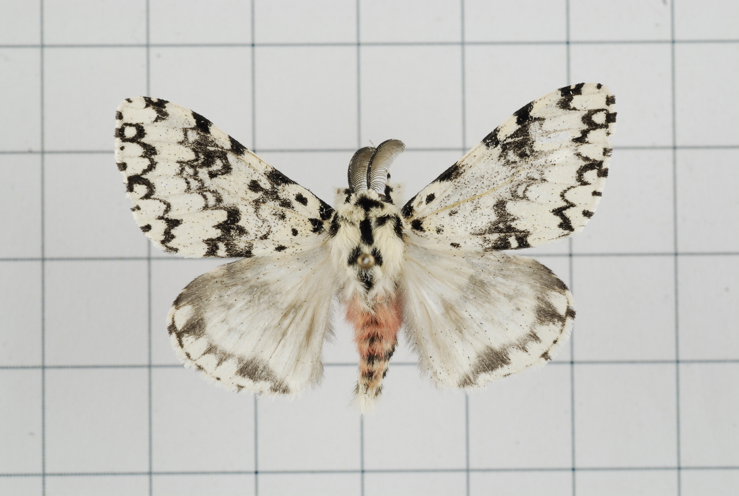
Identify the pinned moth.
Lymantria concolor concolor
